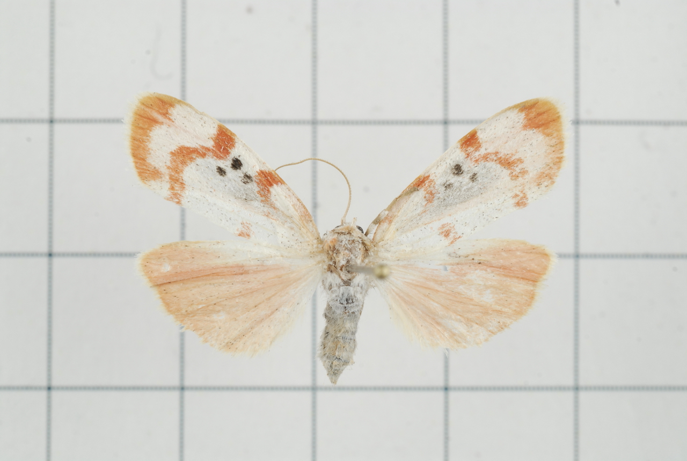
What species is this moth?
Cyana formosana
